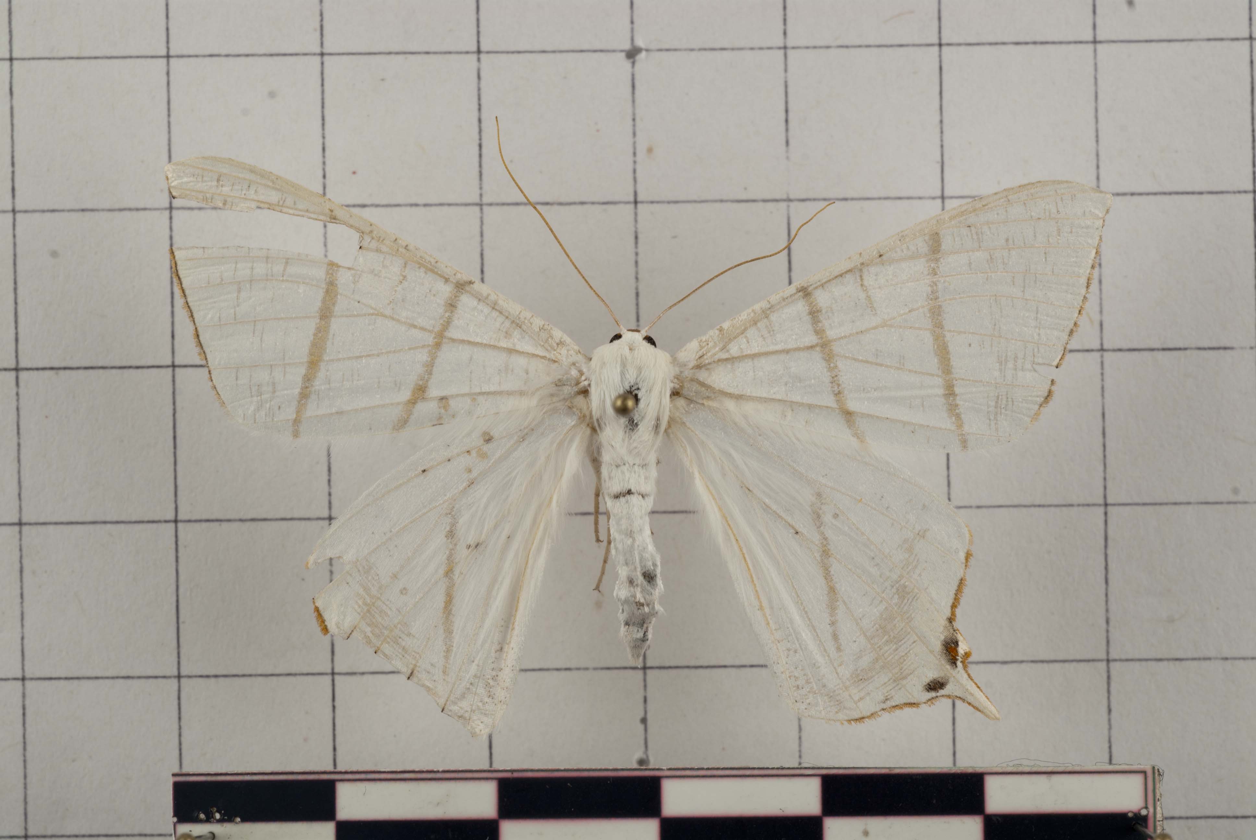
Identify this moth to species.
Ourapteryx yerburii virescens
